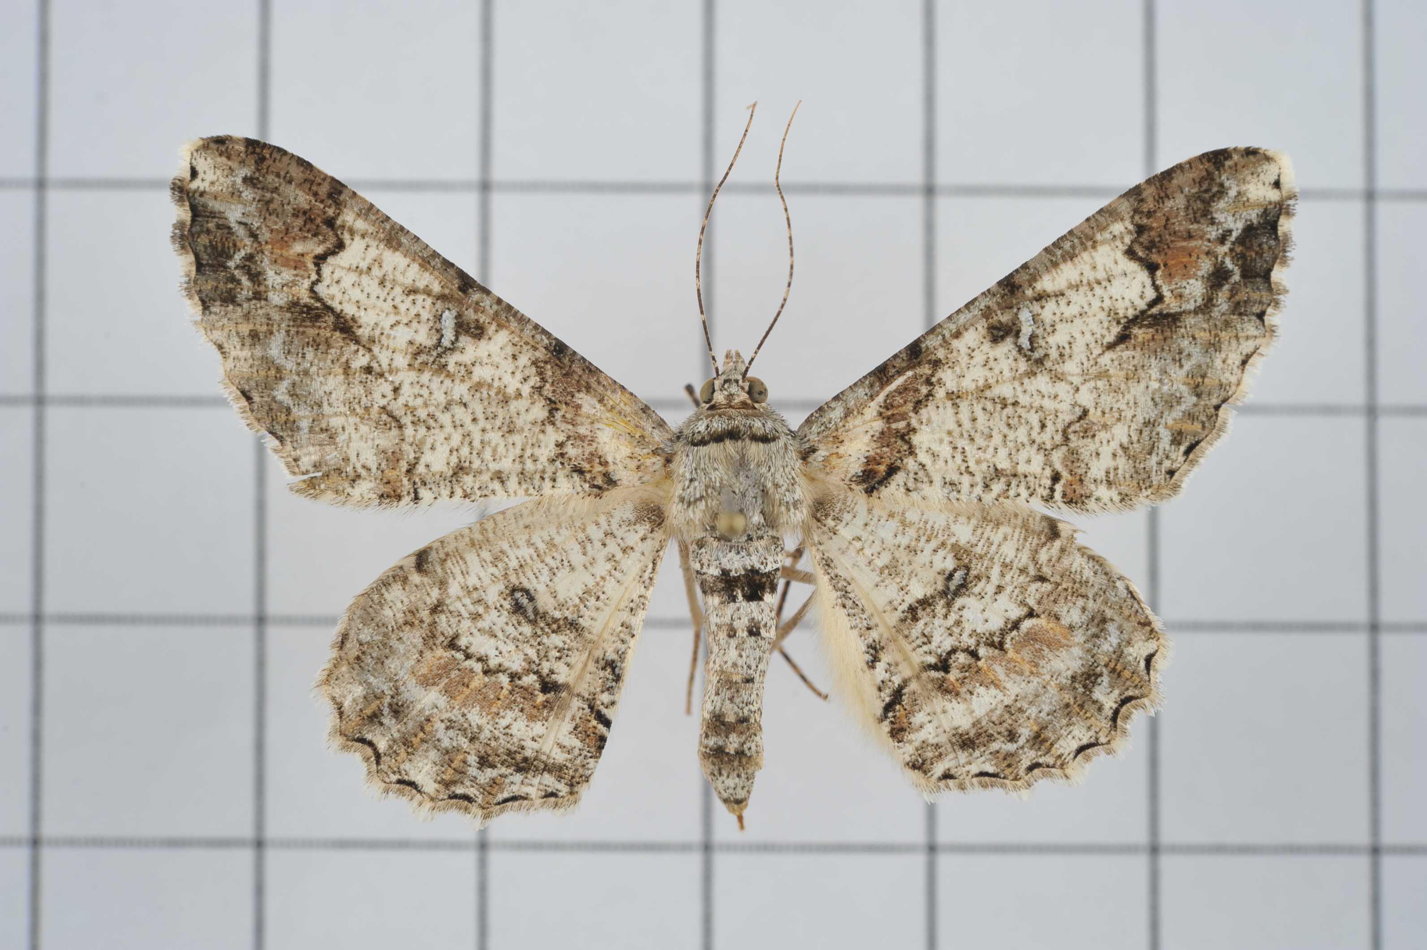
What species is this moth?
Cleora fraterna
